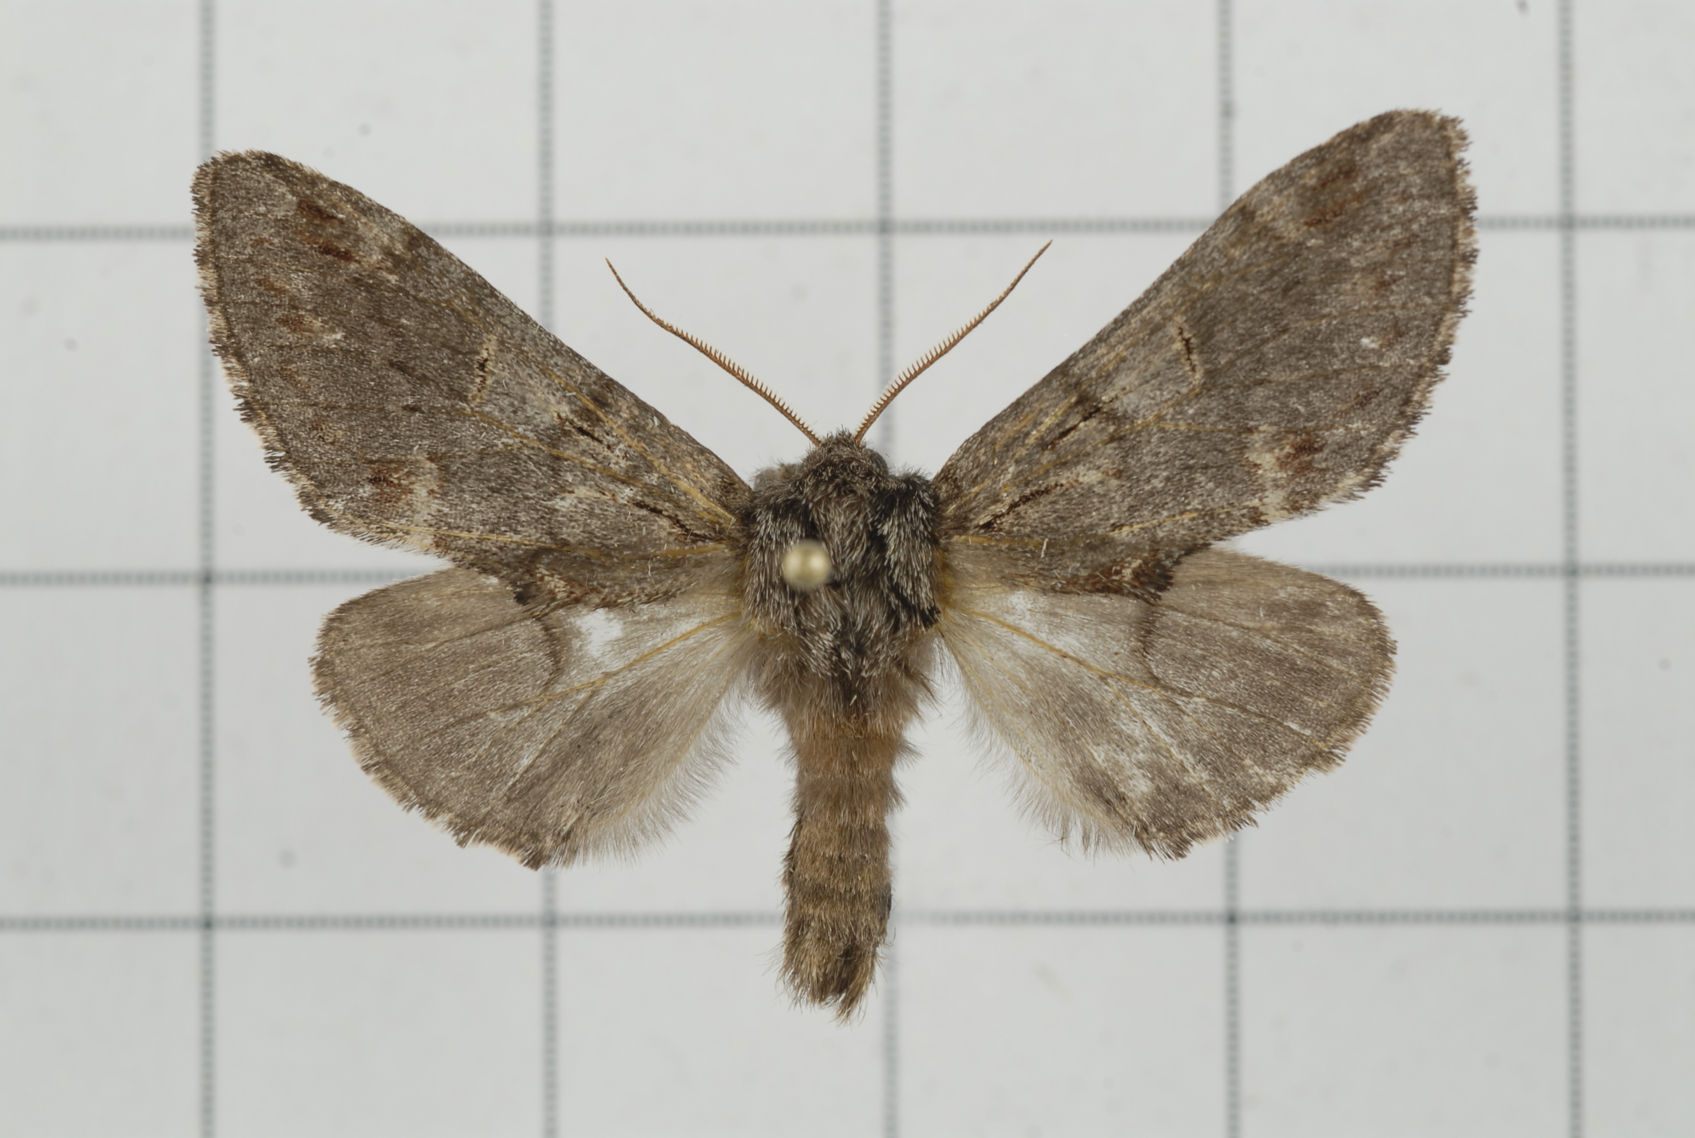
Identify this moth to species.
Notodonta griseotincta
